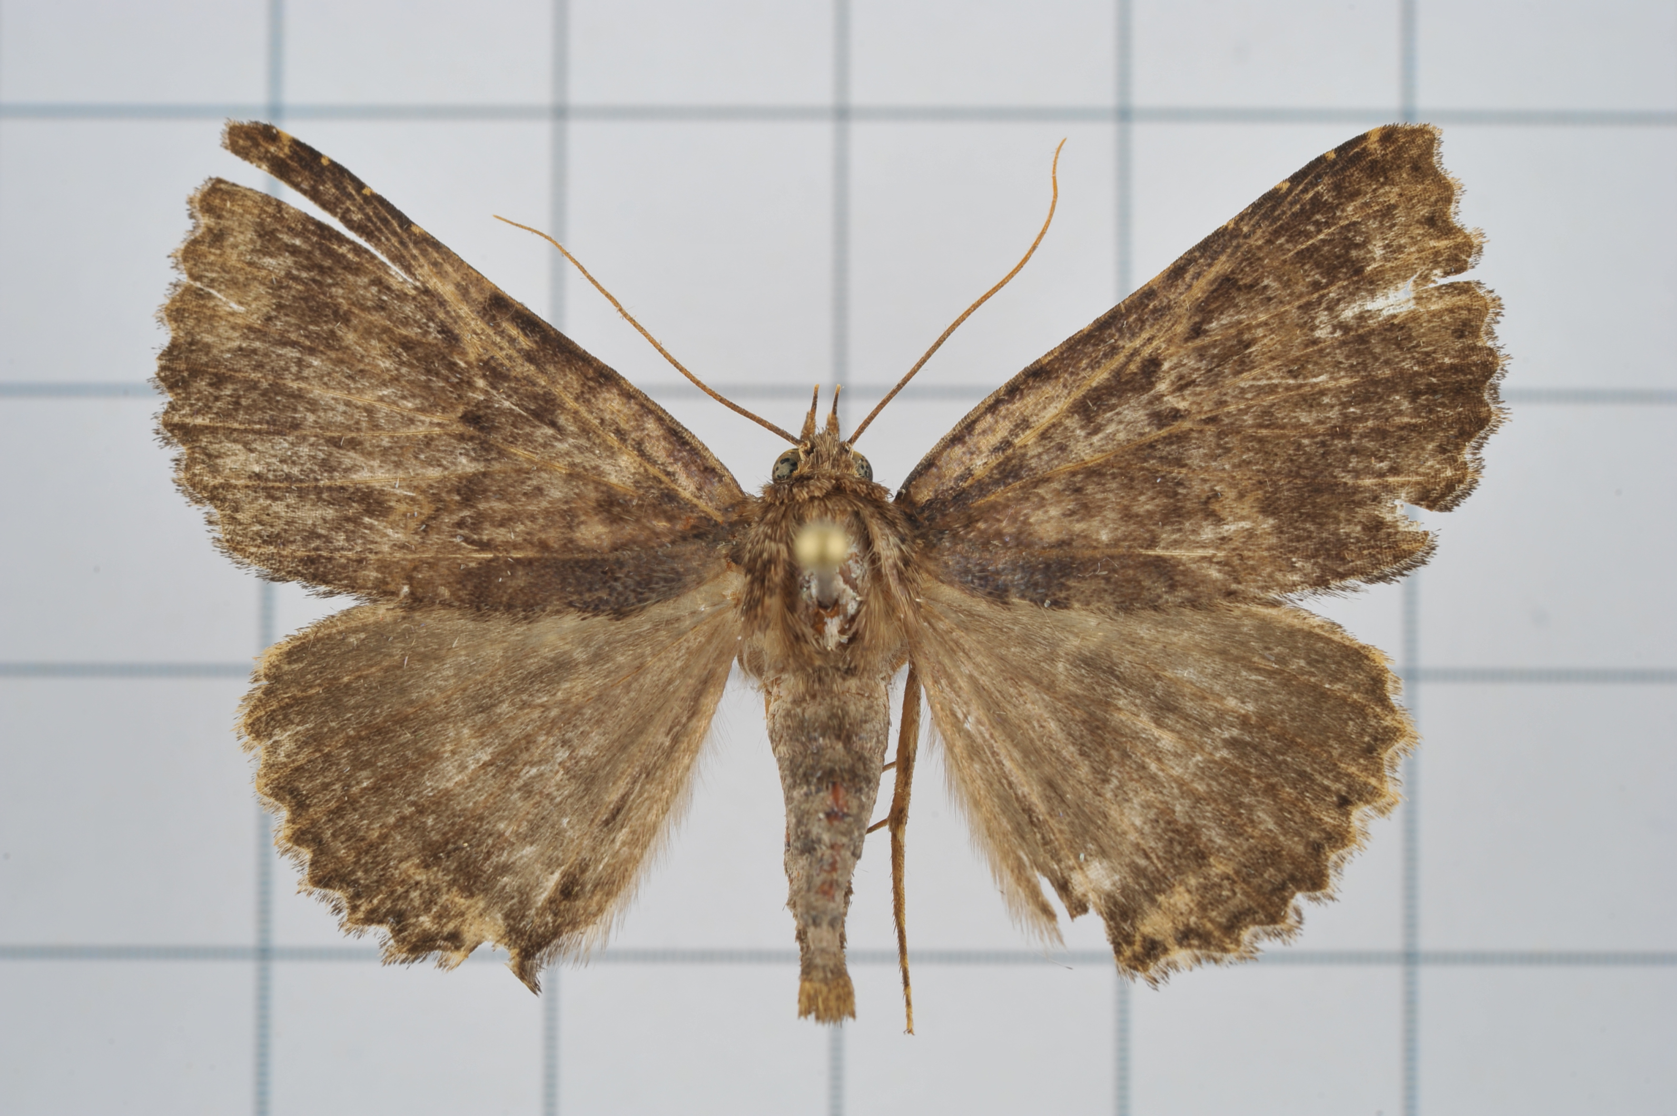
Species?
Hypersypnoides punctosa
